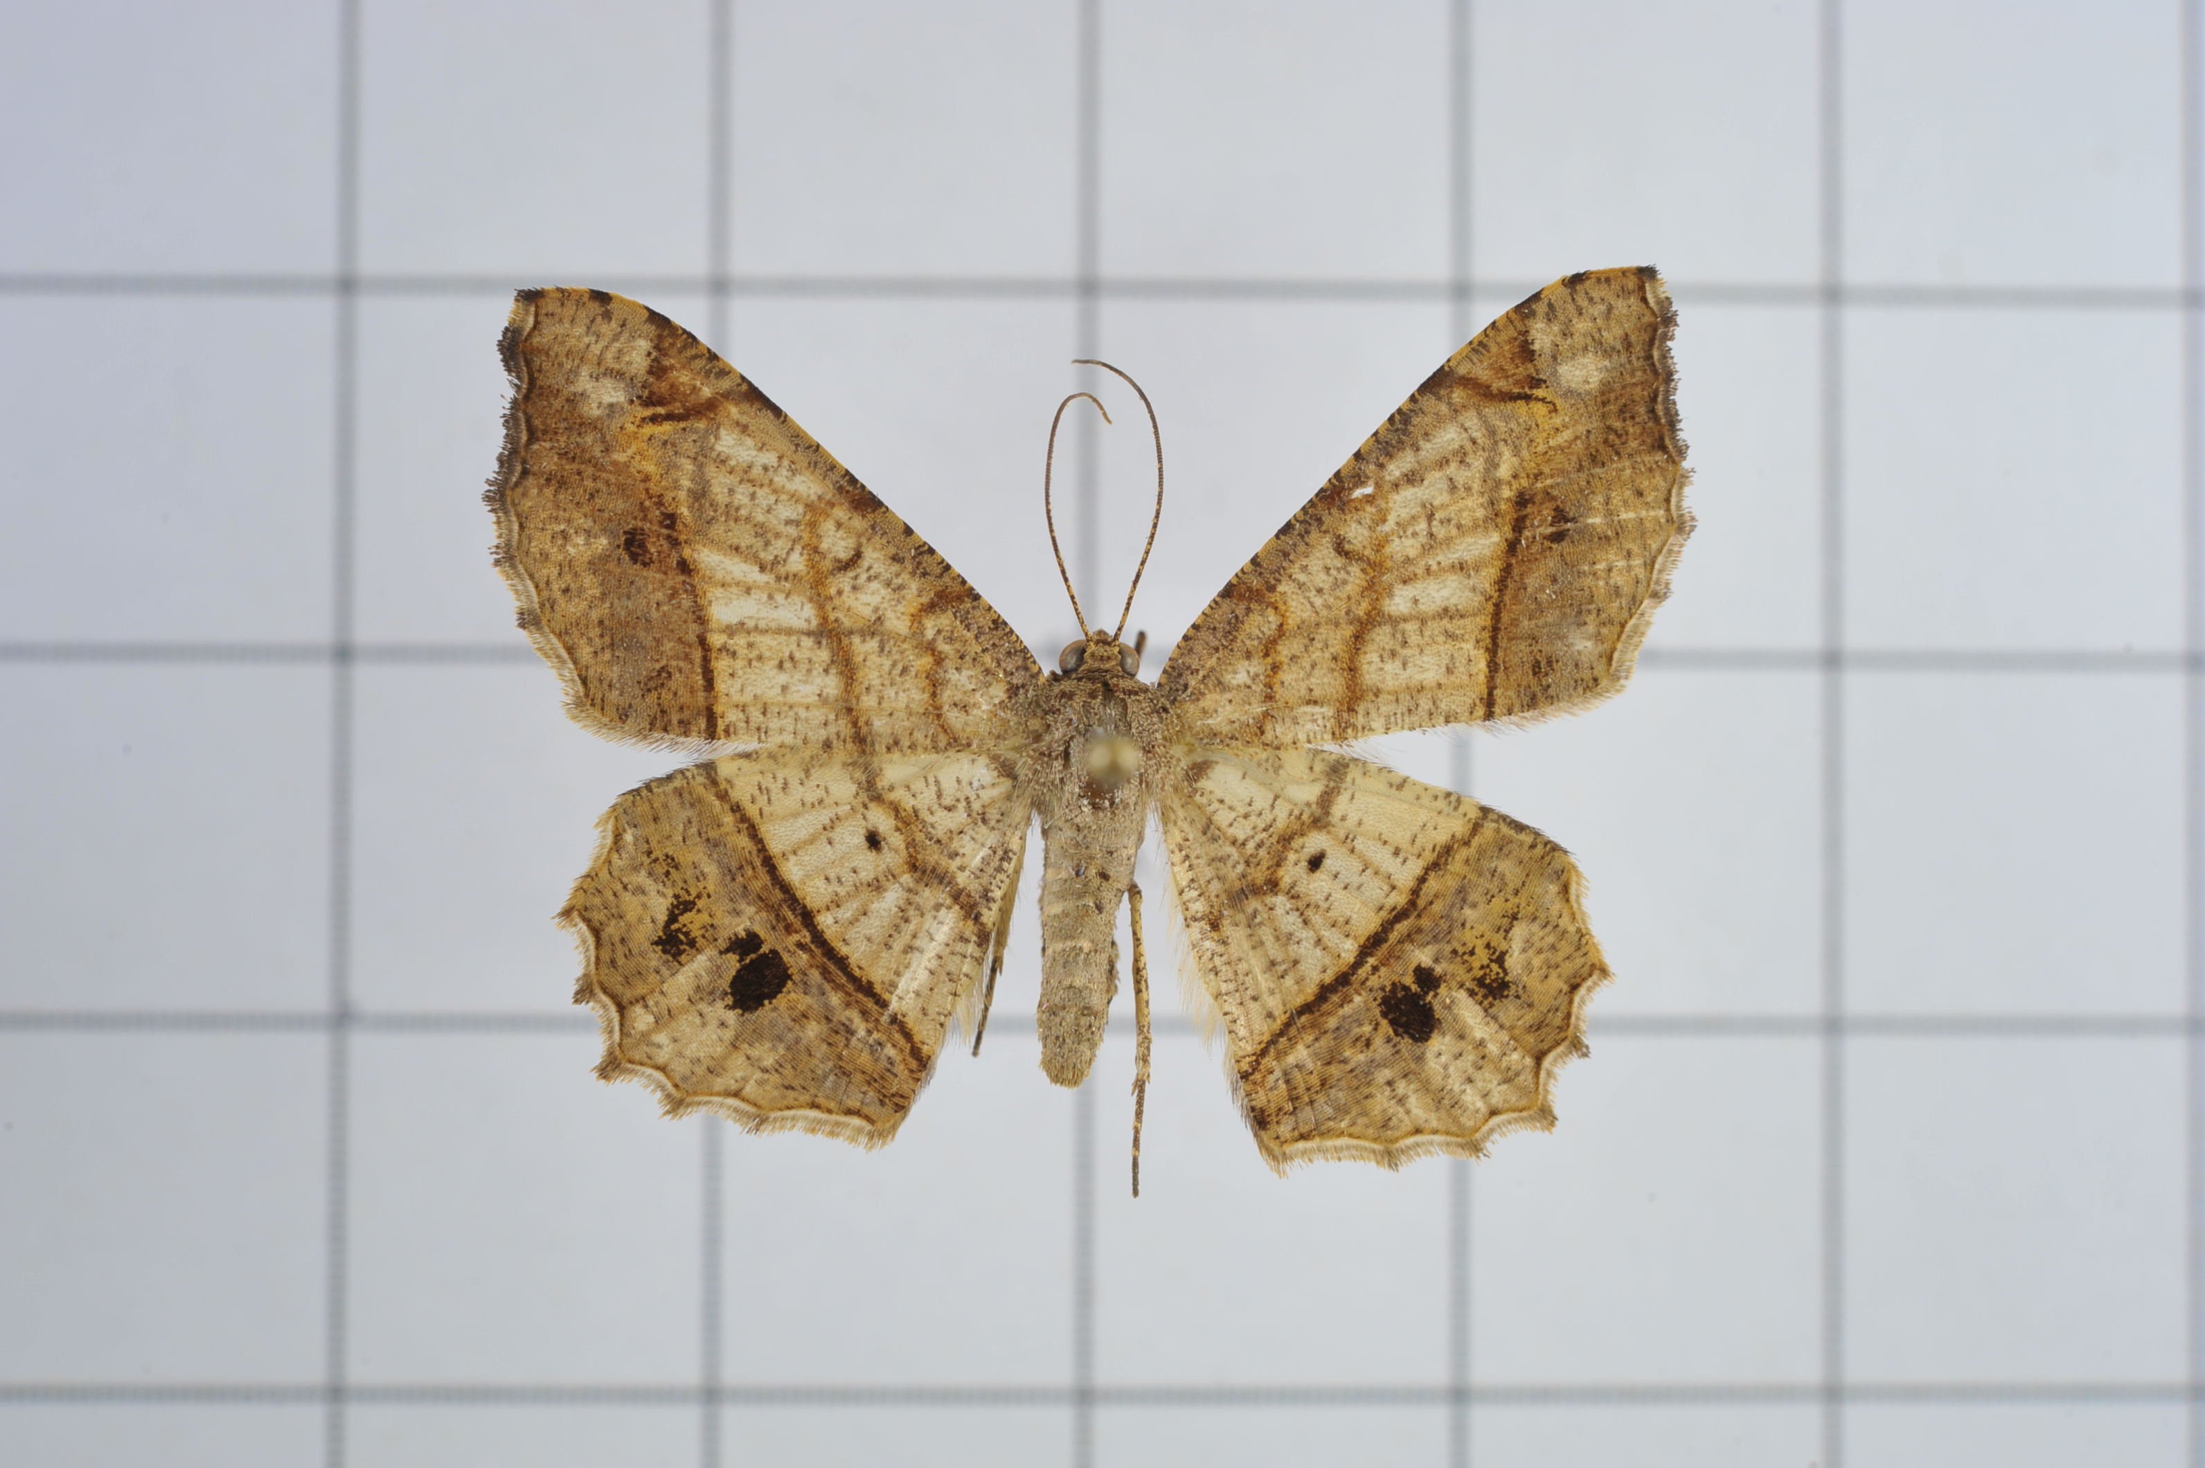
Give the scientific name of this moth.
Chiasmia intermediaria
